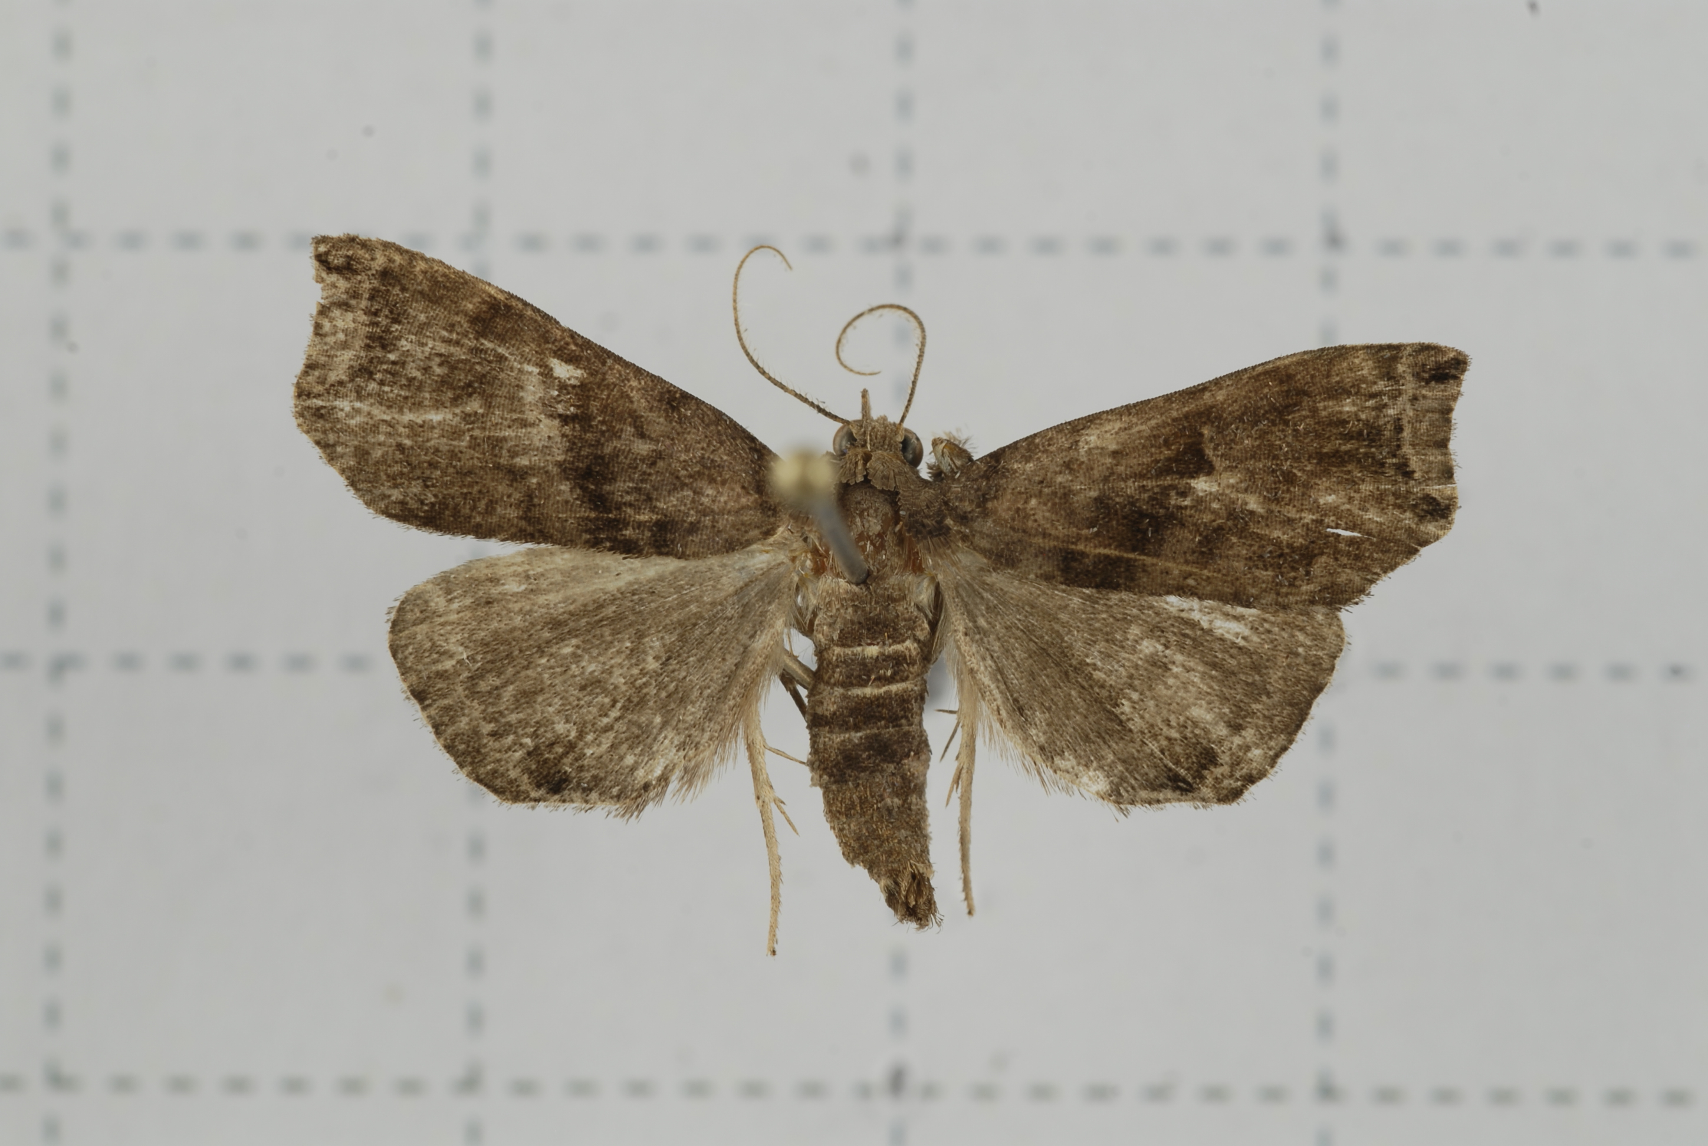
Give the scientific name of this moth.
Hipoepa biasalis
